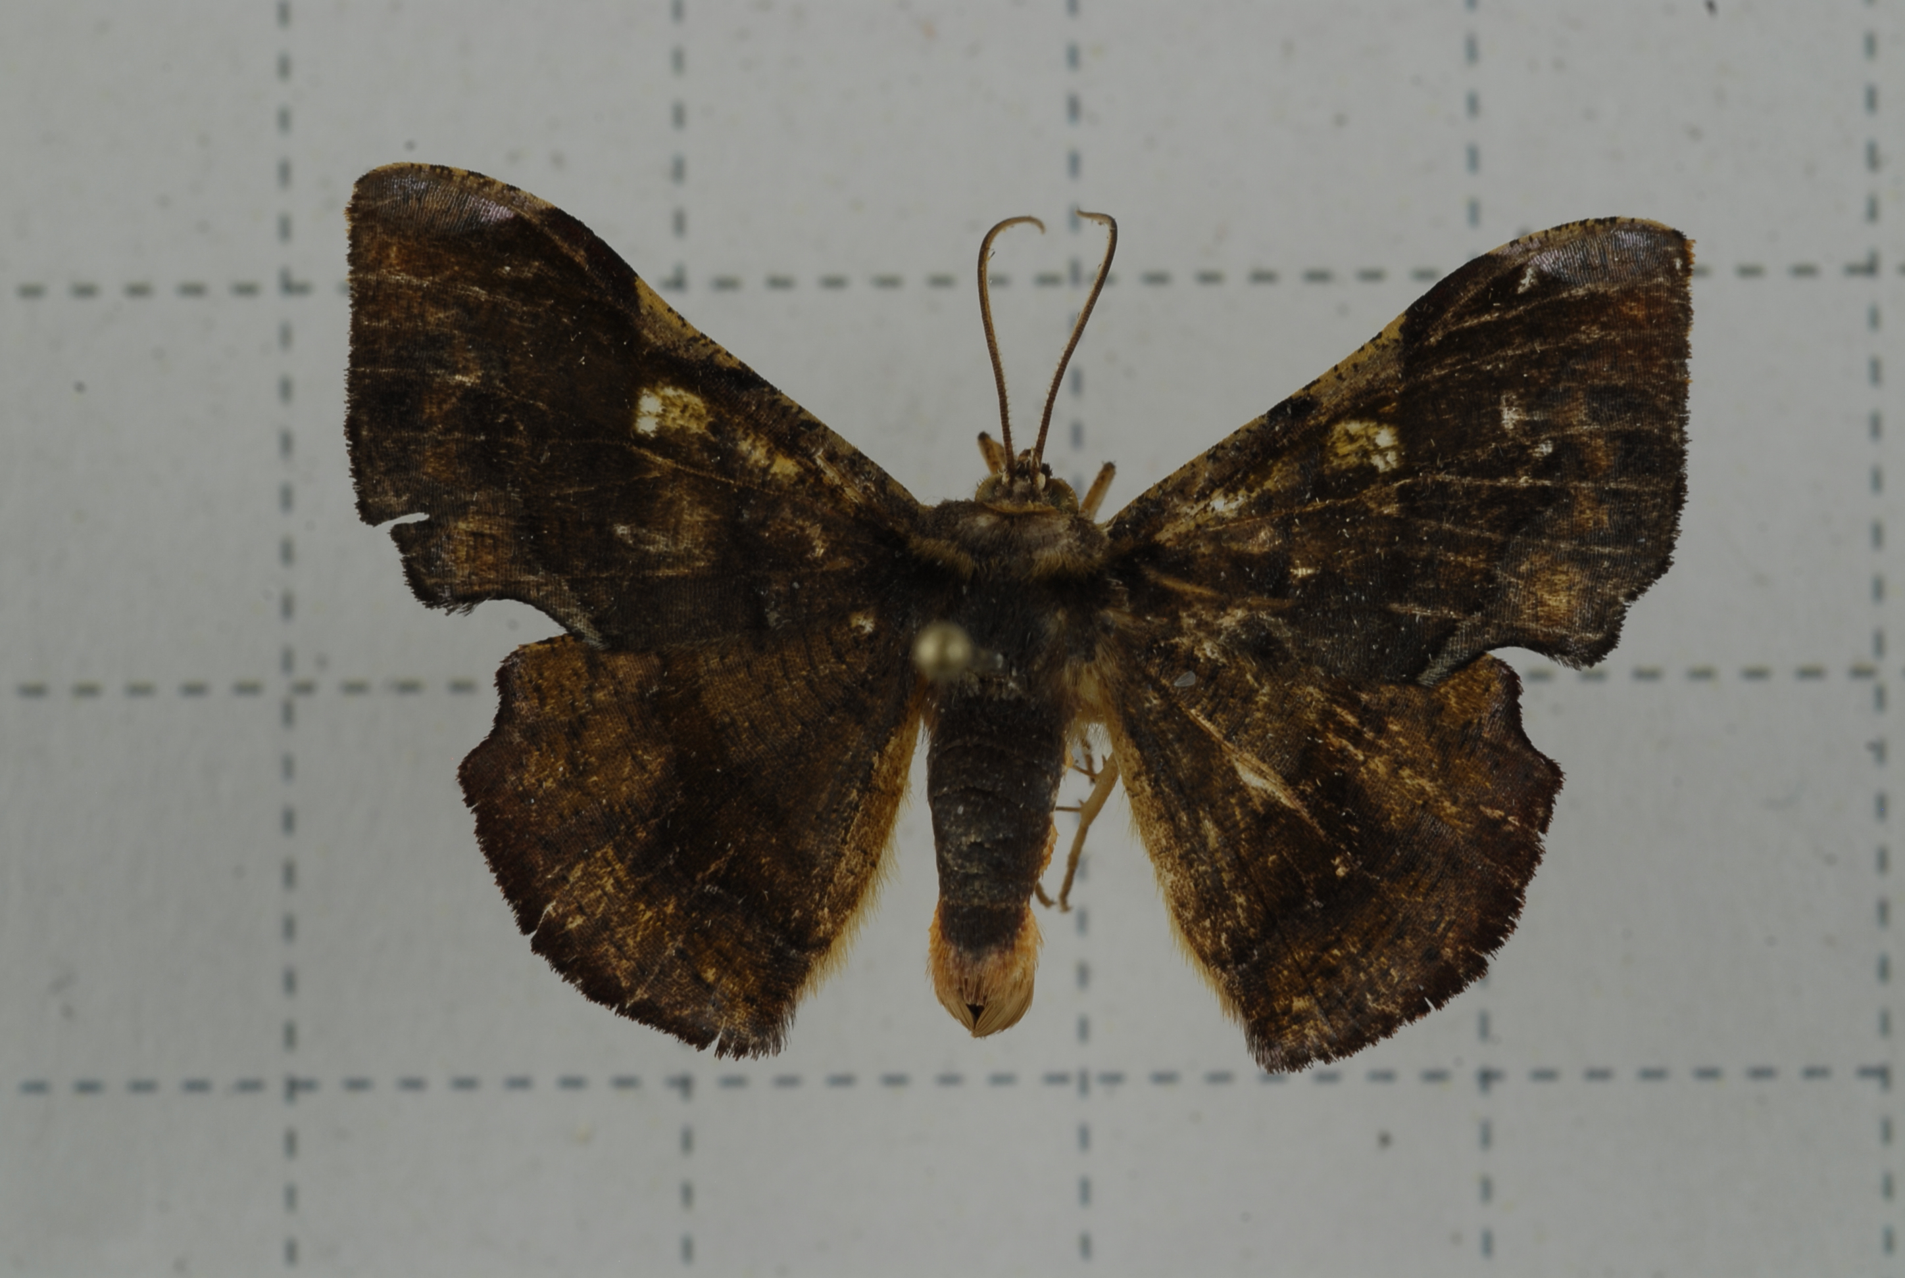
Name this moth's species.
Fascellina chromataria
